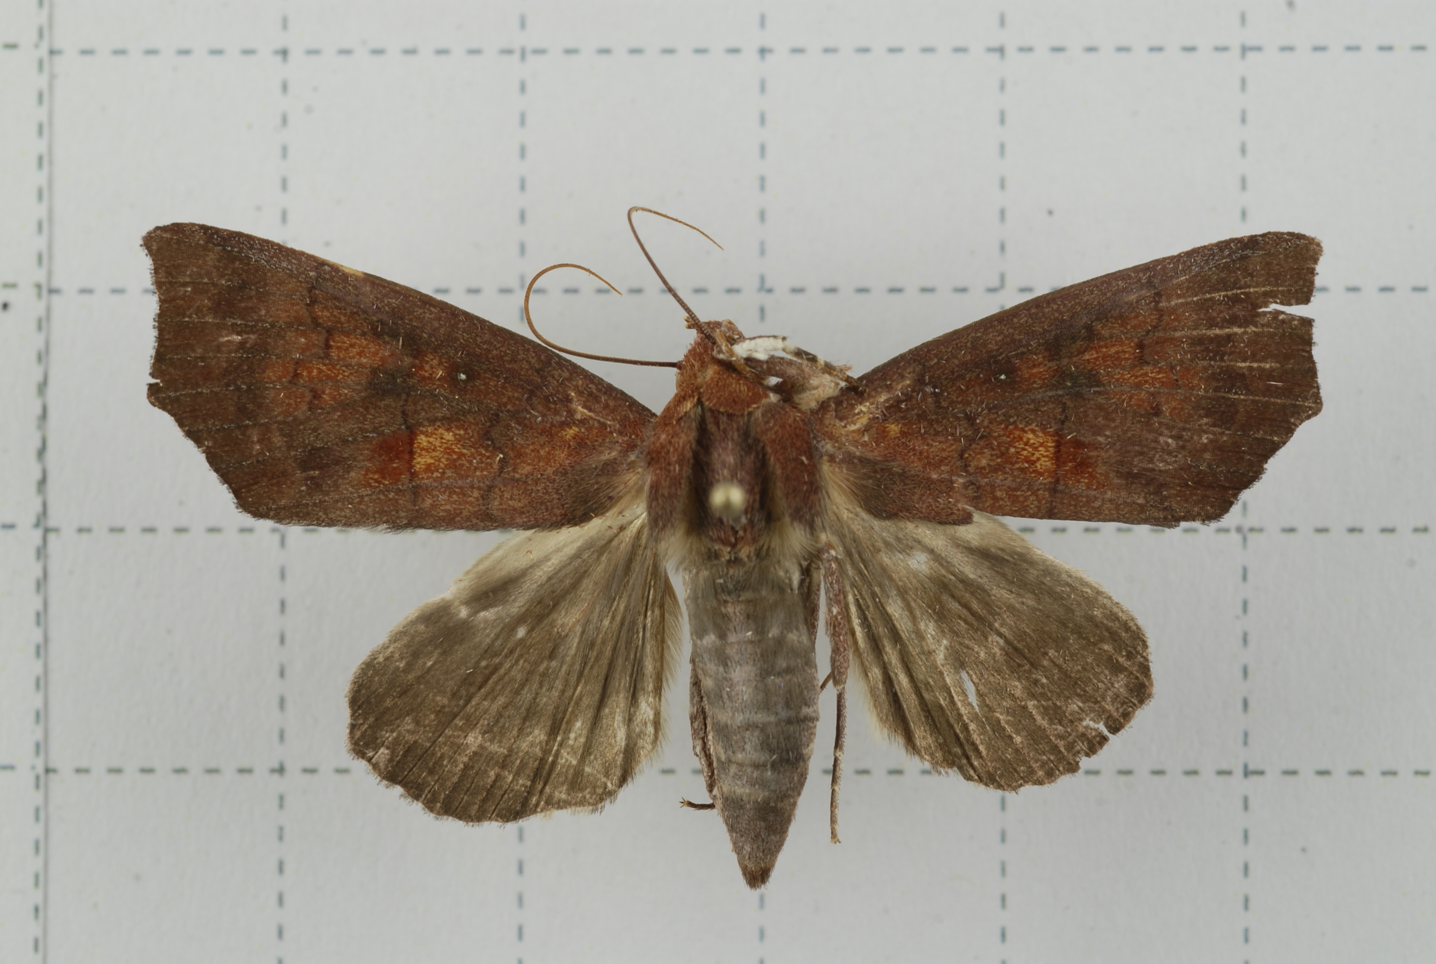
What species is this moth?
Rusicada privata
